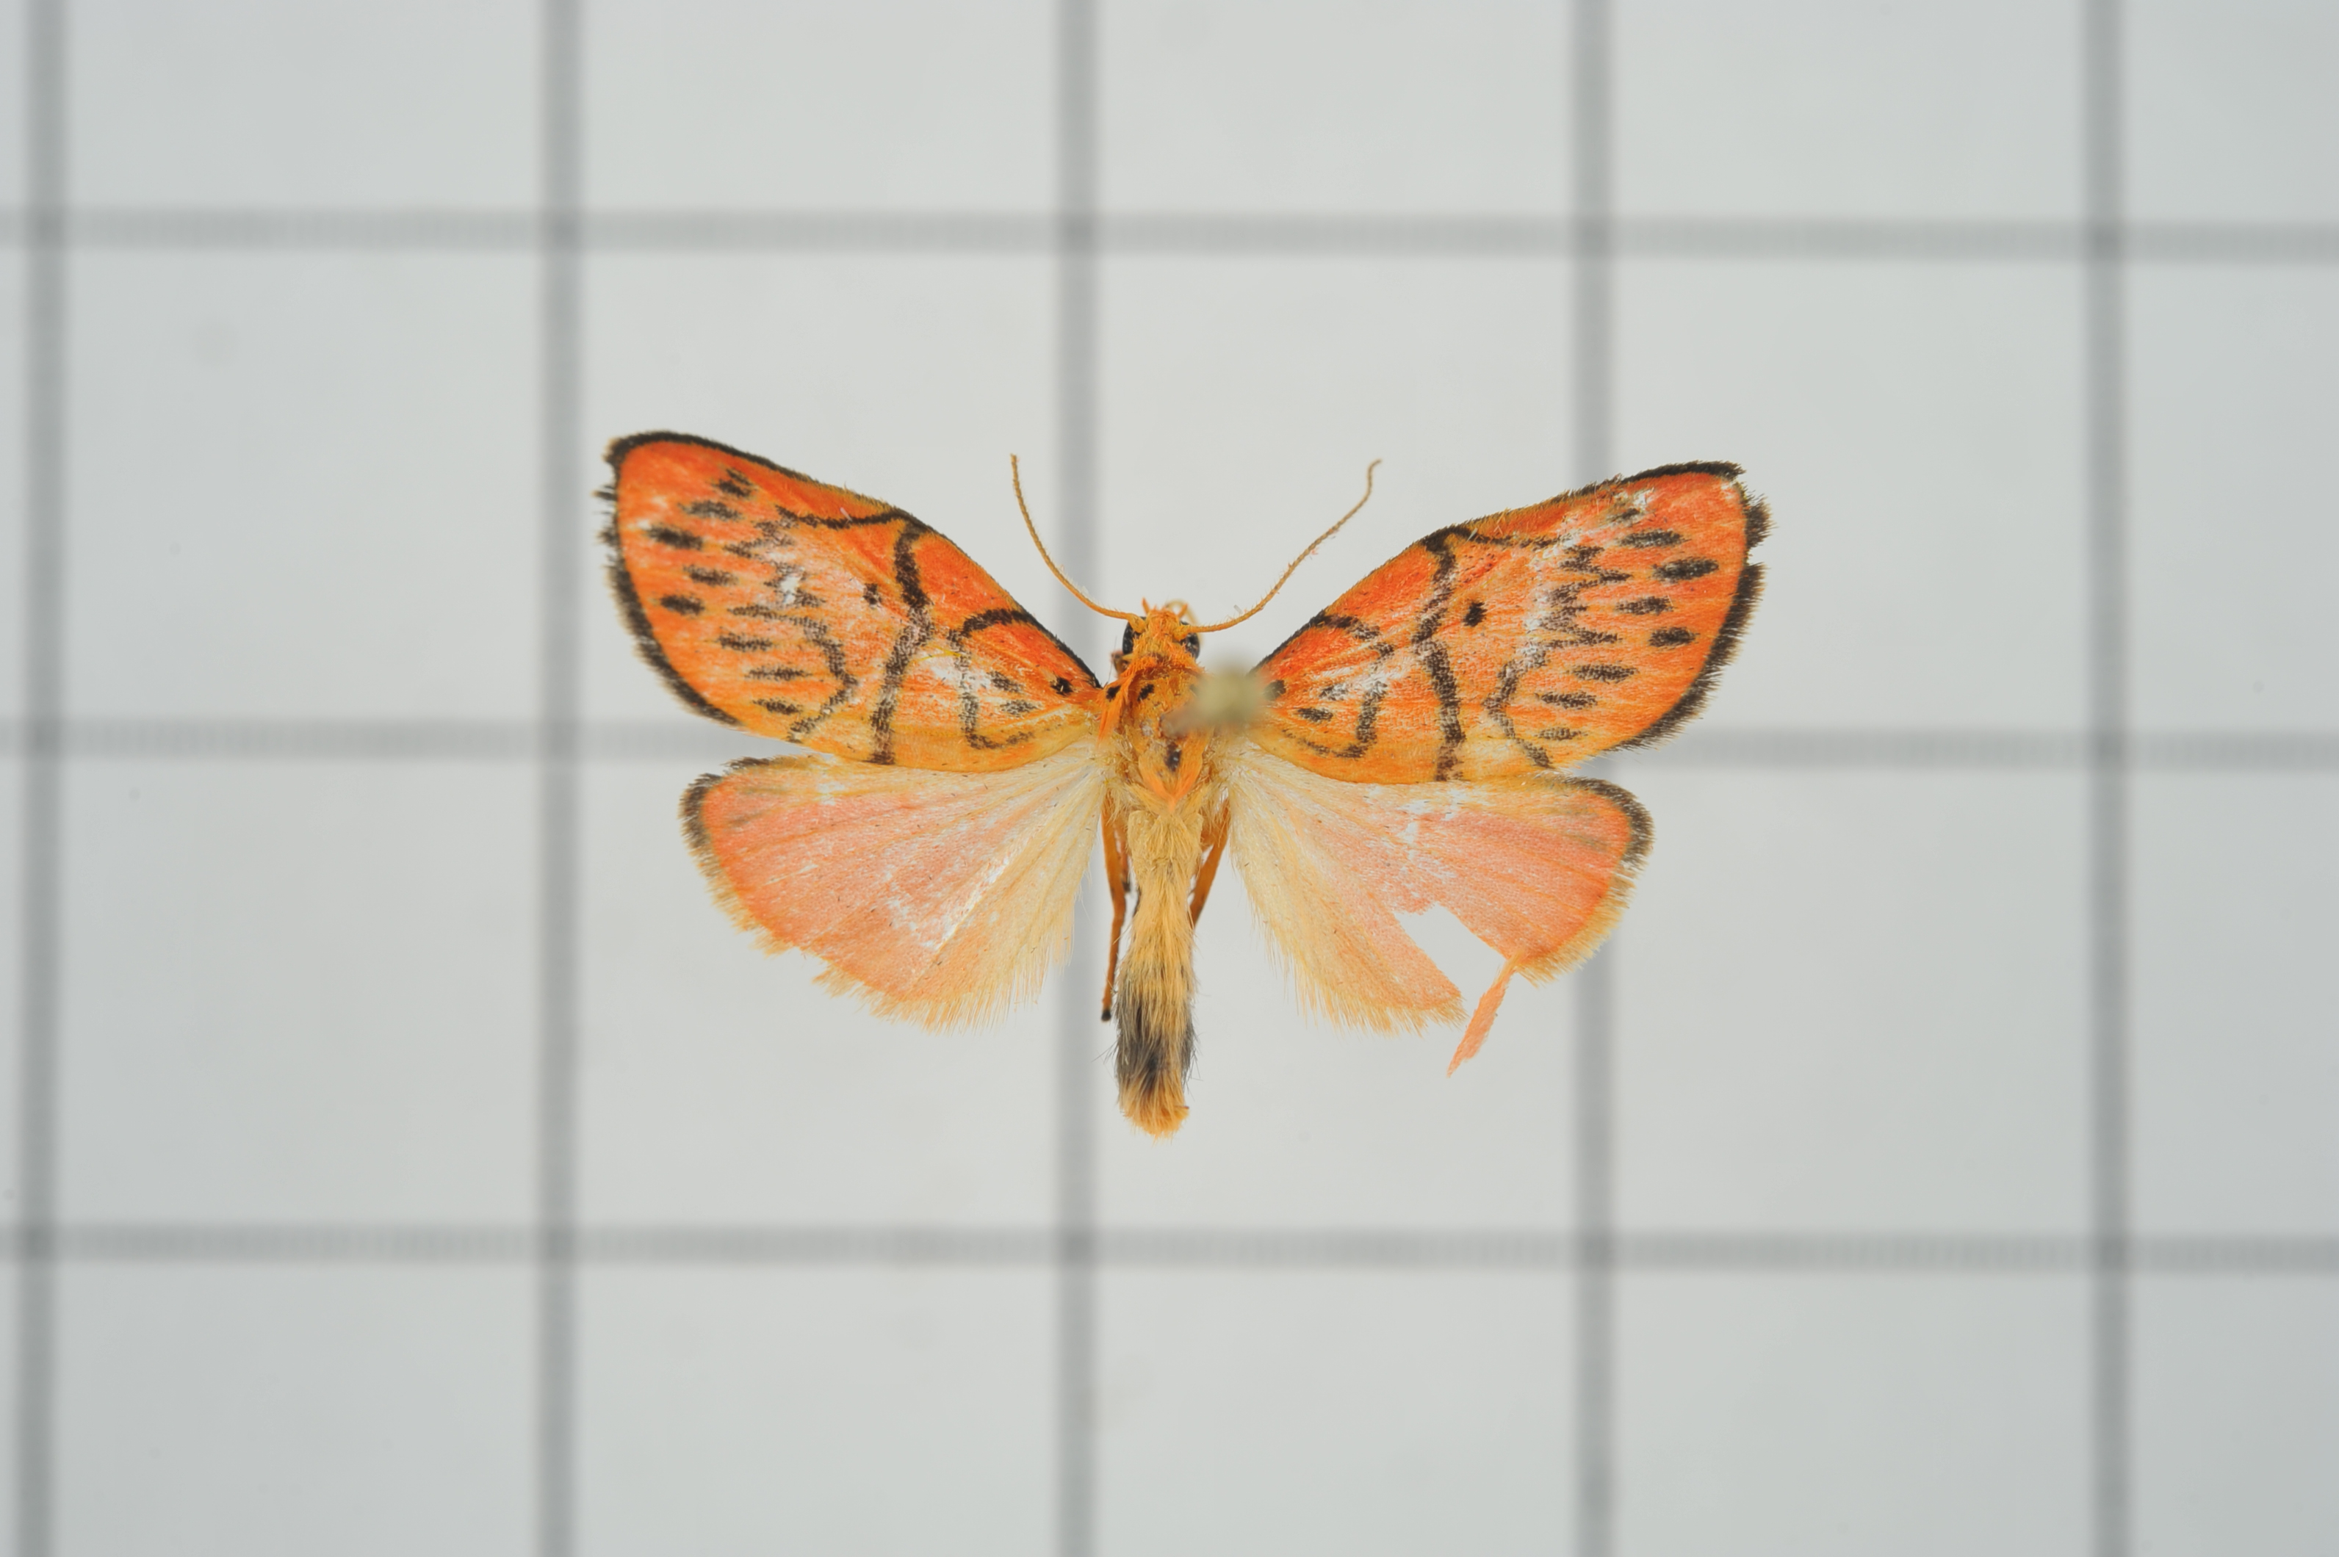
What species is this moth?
Aberrasine lichenshihi
